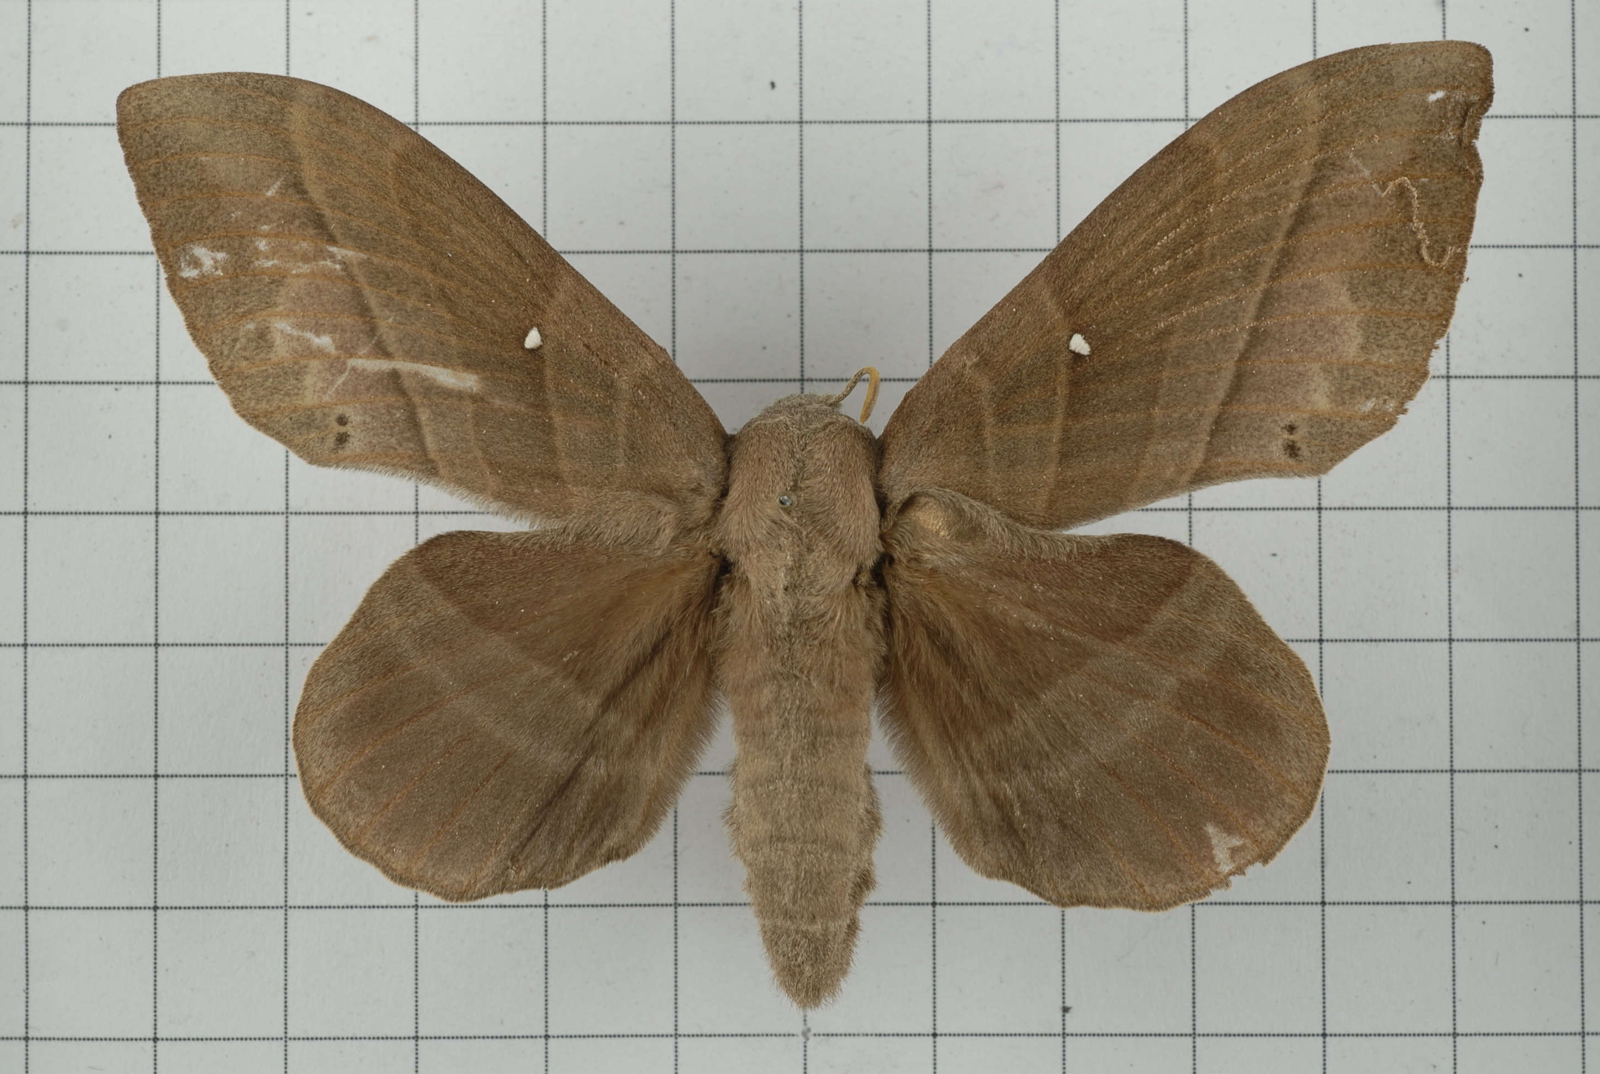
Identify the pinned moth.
Lebeda nobilis nobilis
